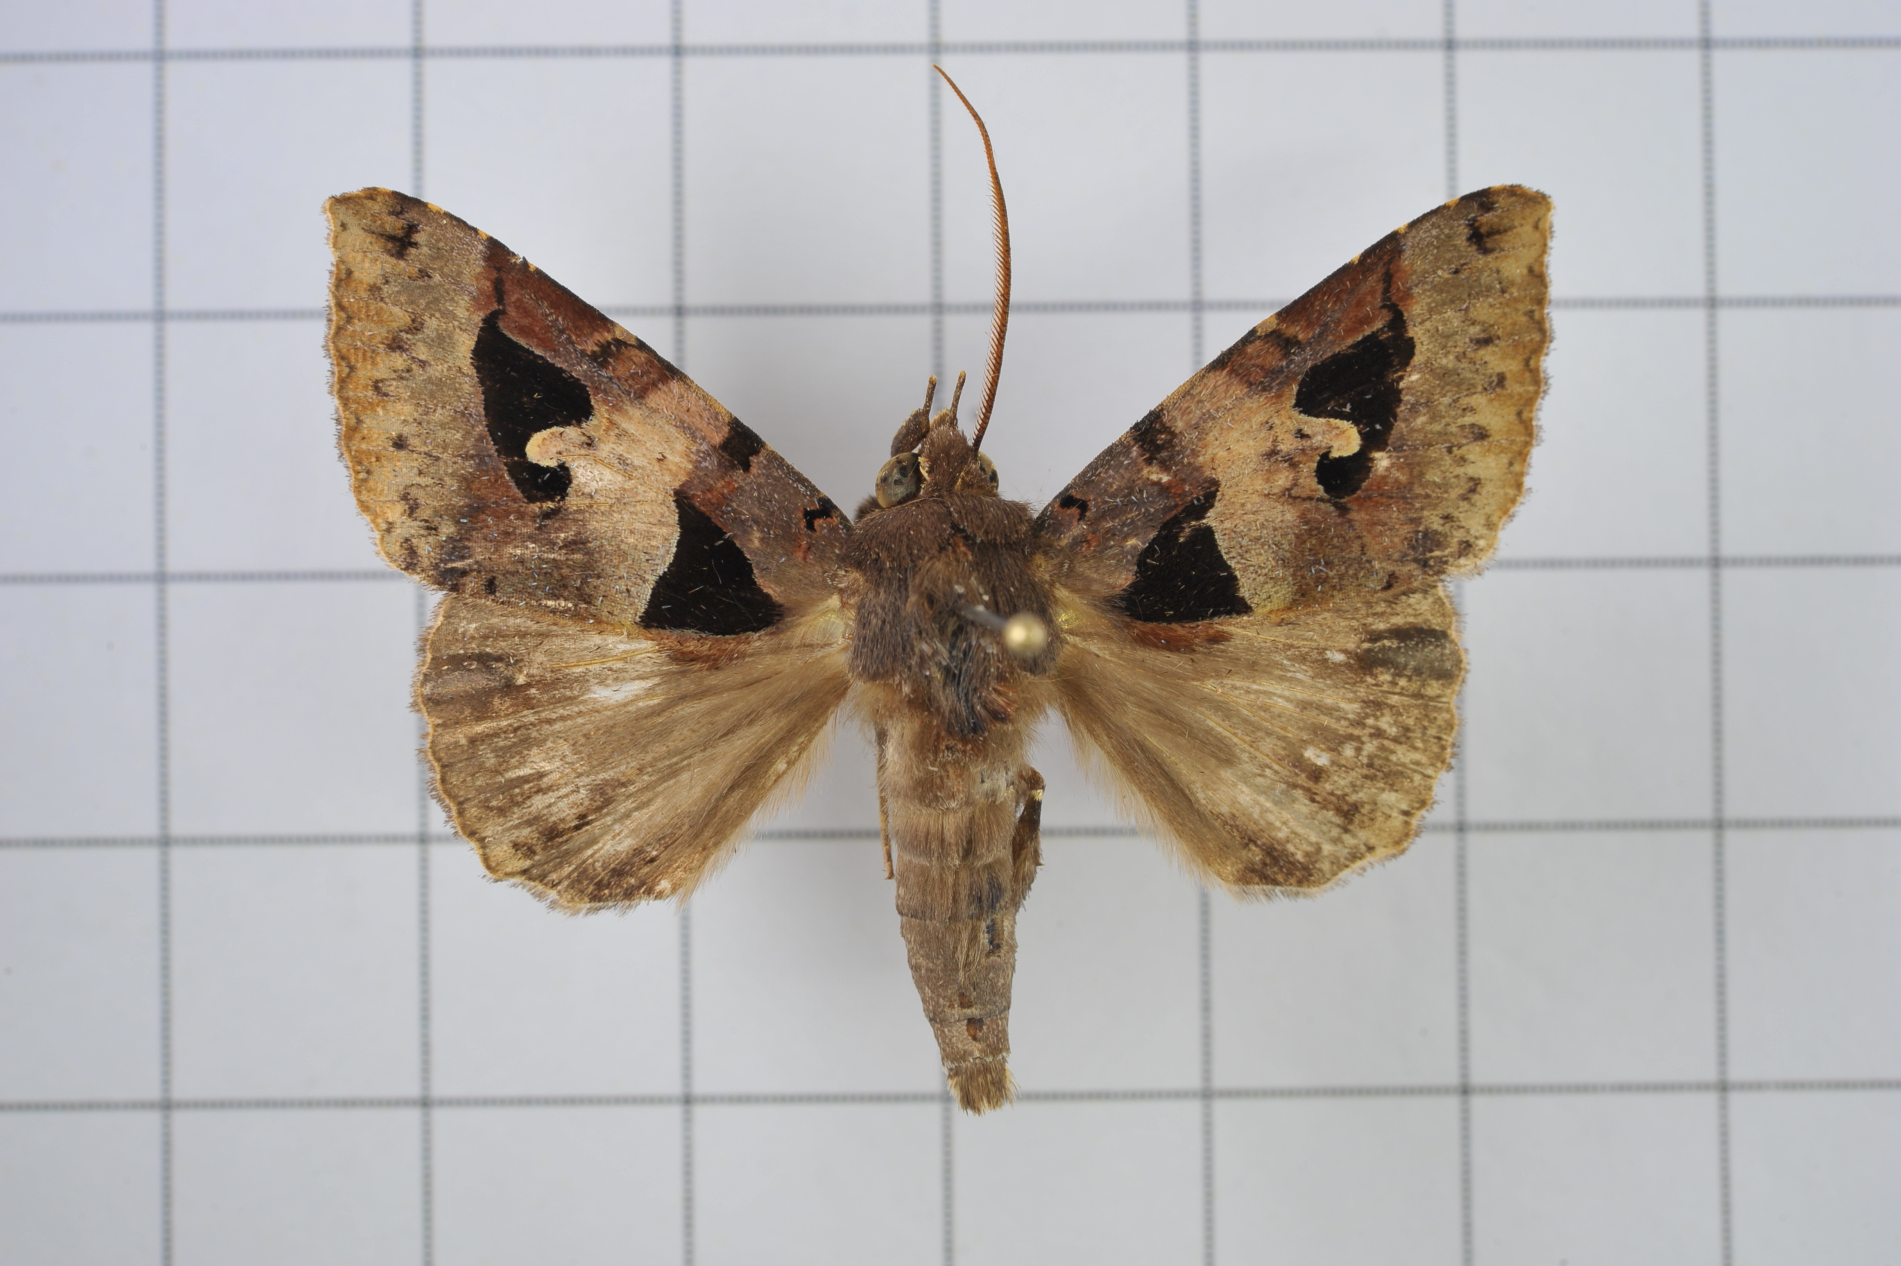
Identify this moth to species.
Avatha chinensis
